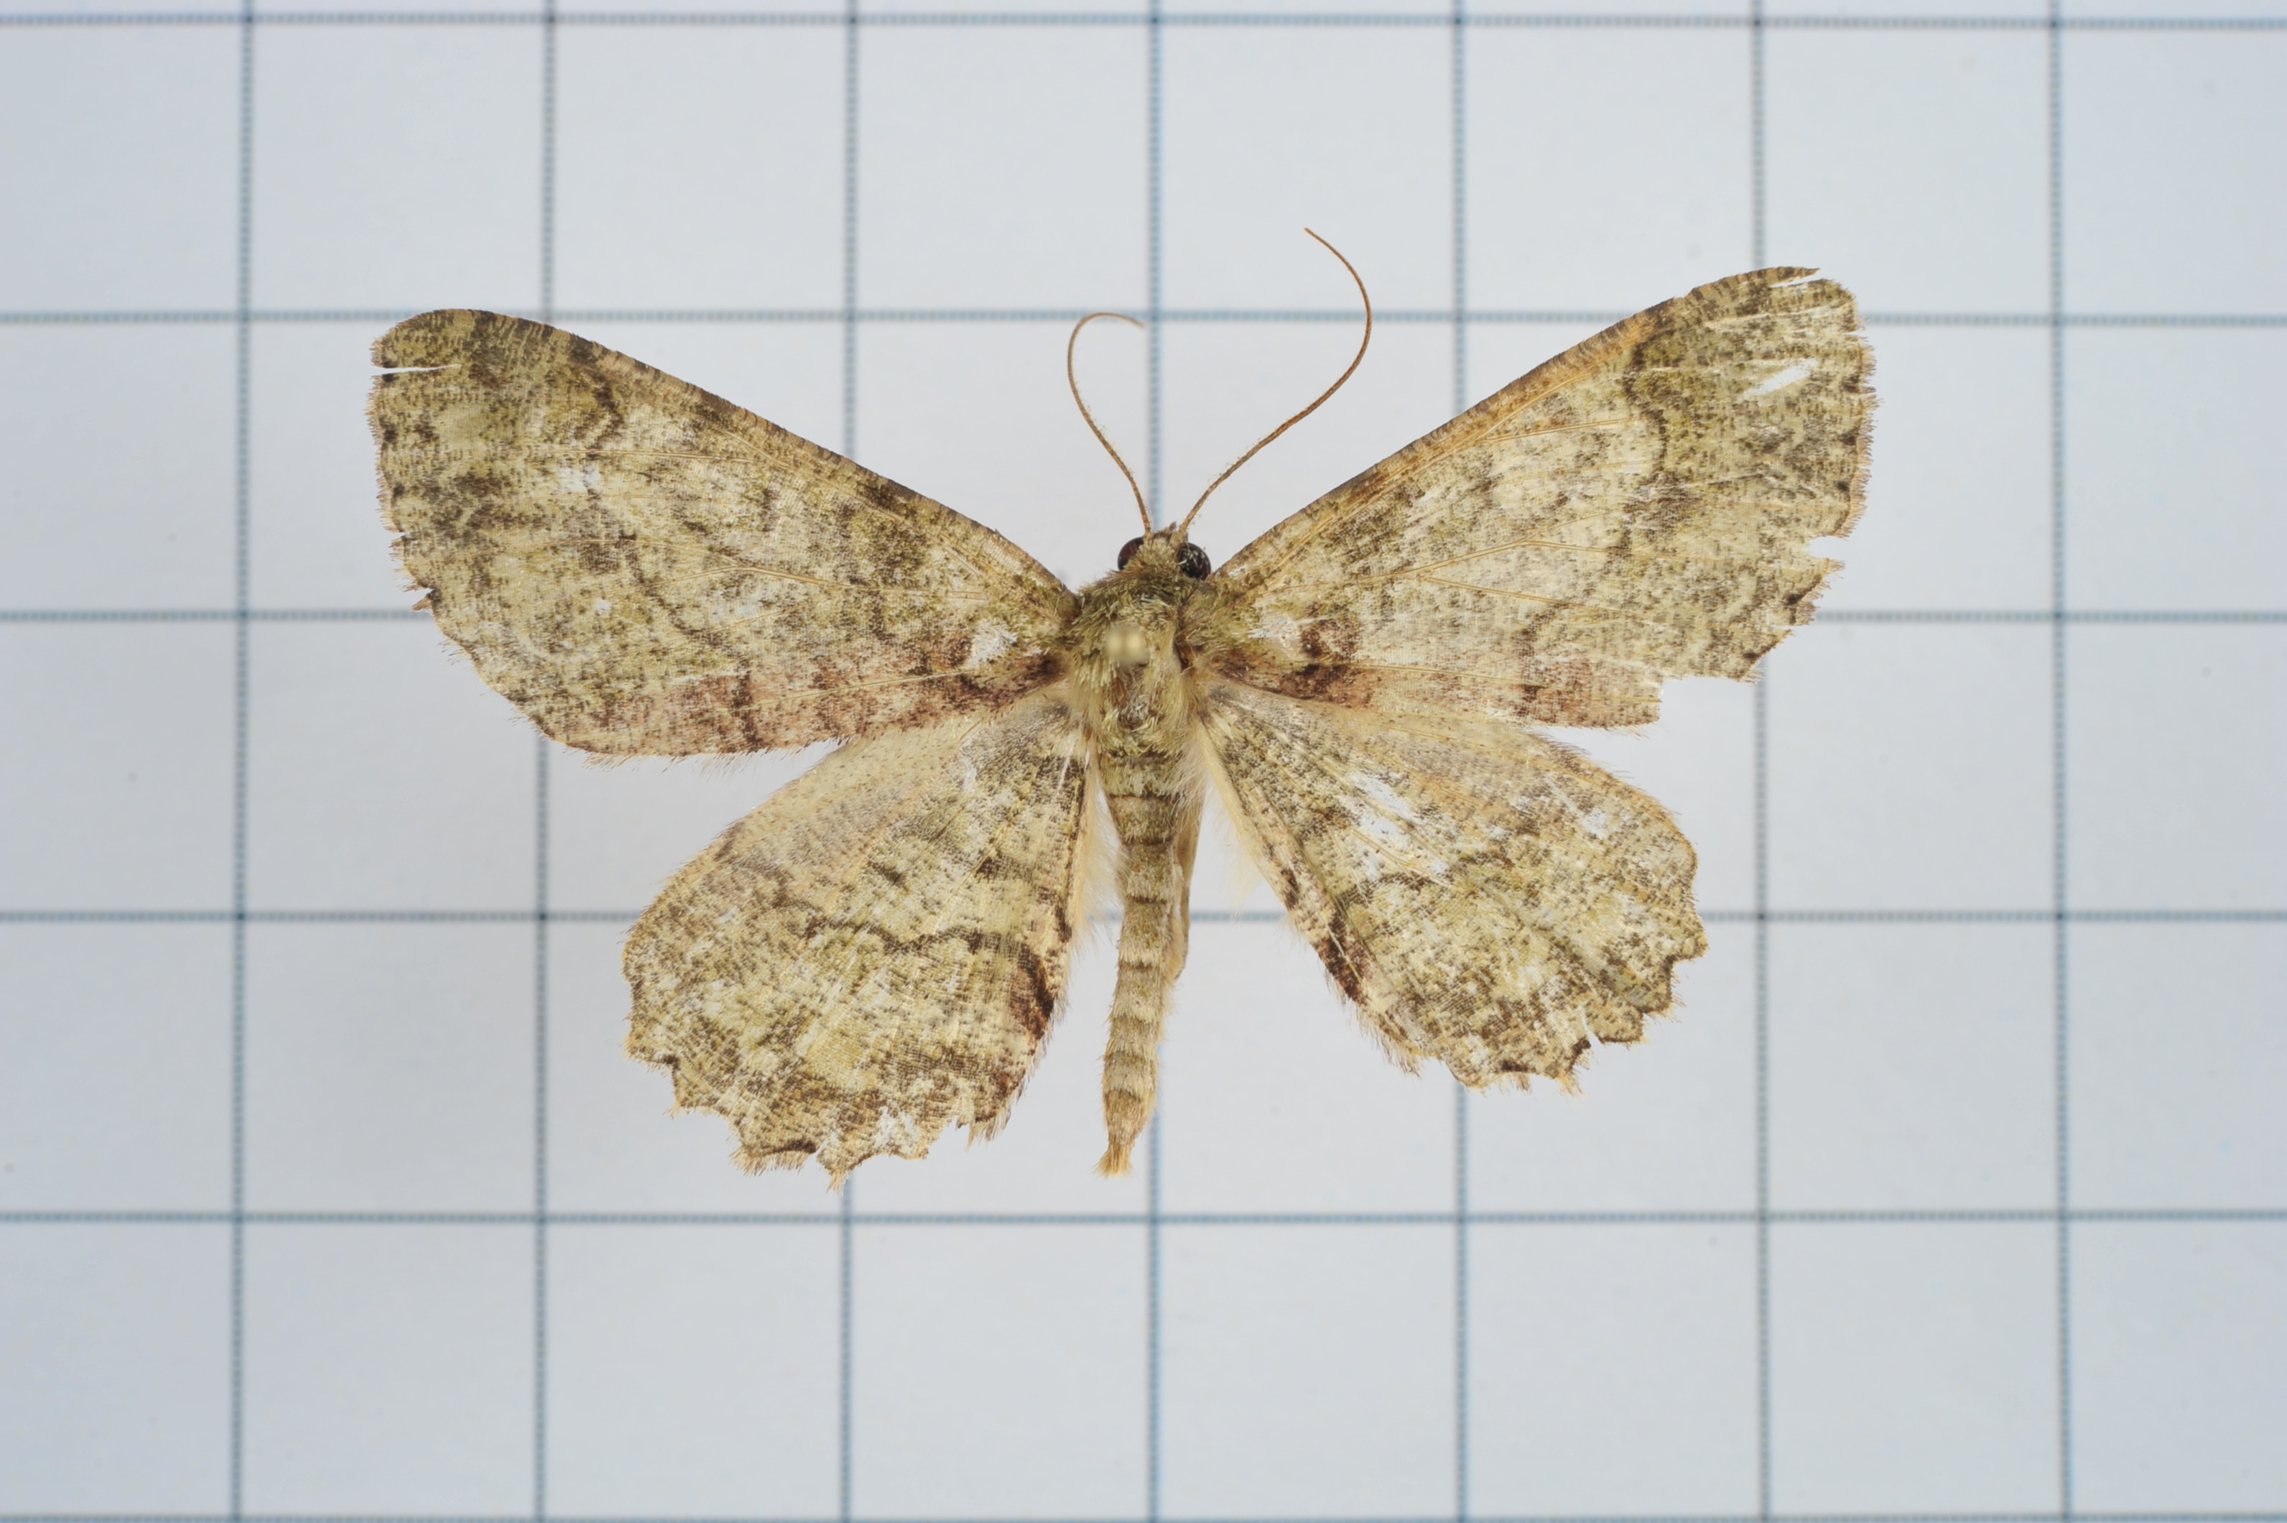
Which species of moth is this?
Paradarisa chloauges chloauges
